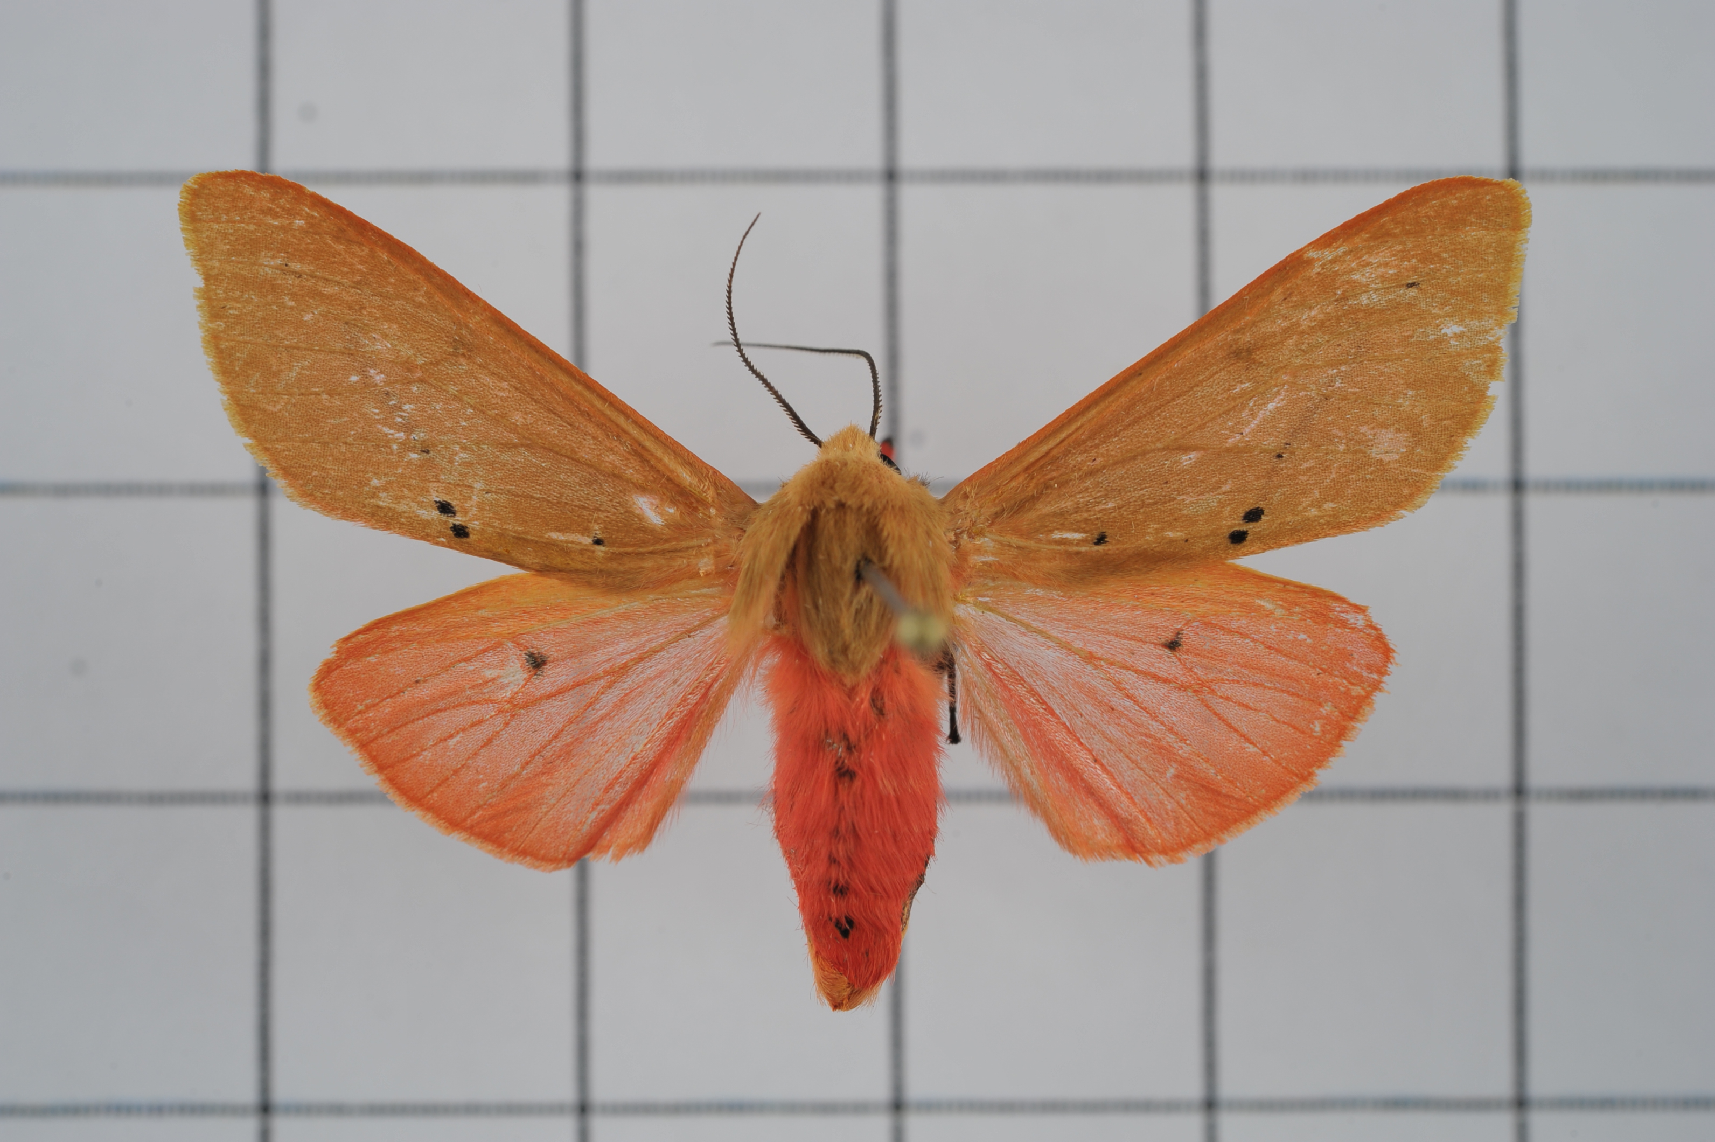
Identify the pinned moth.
Spilarctia wilemani
